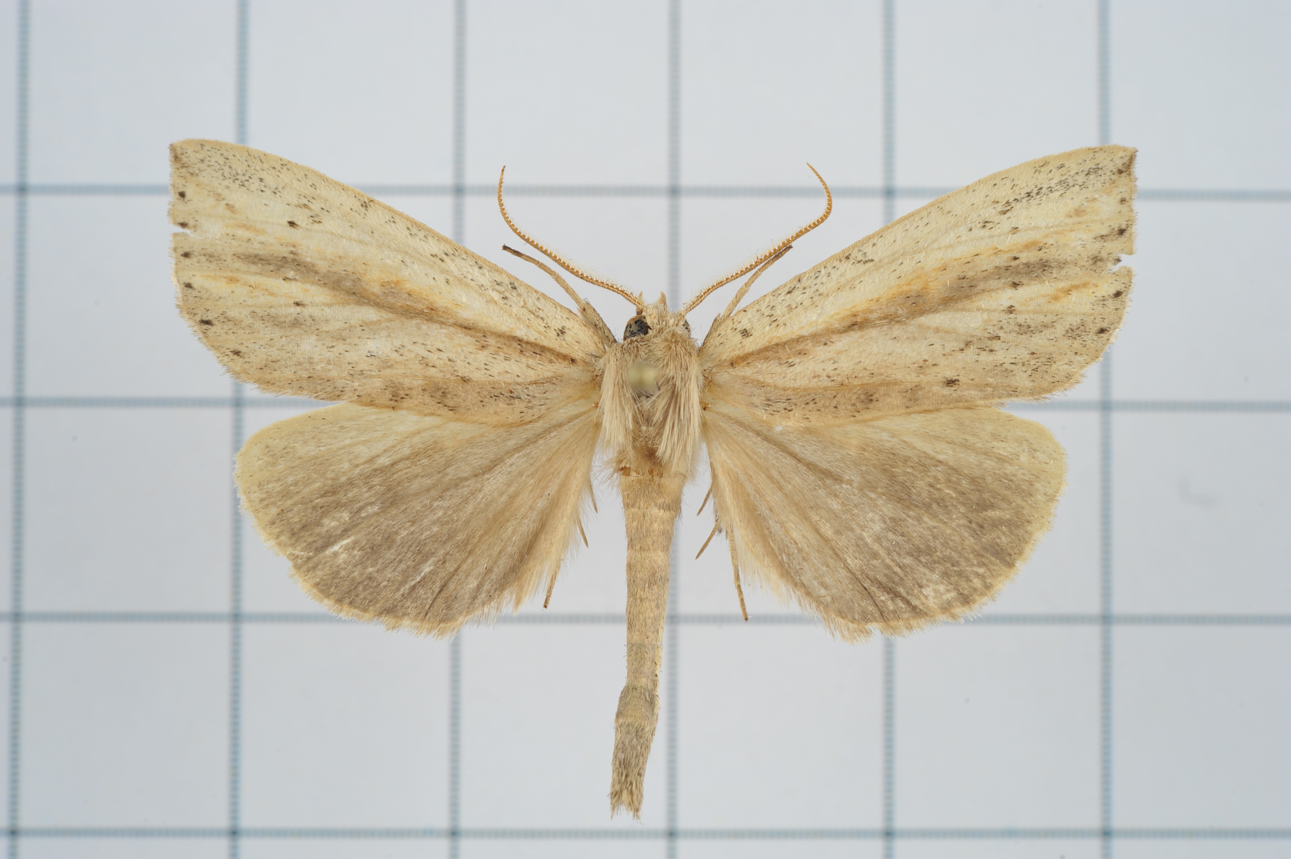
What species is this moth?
Besaia sordida
